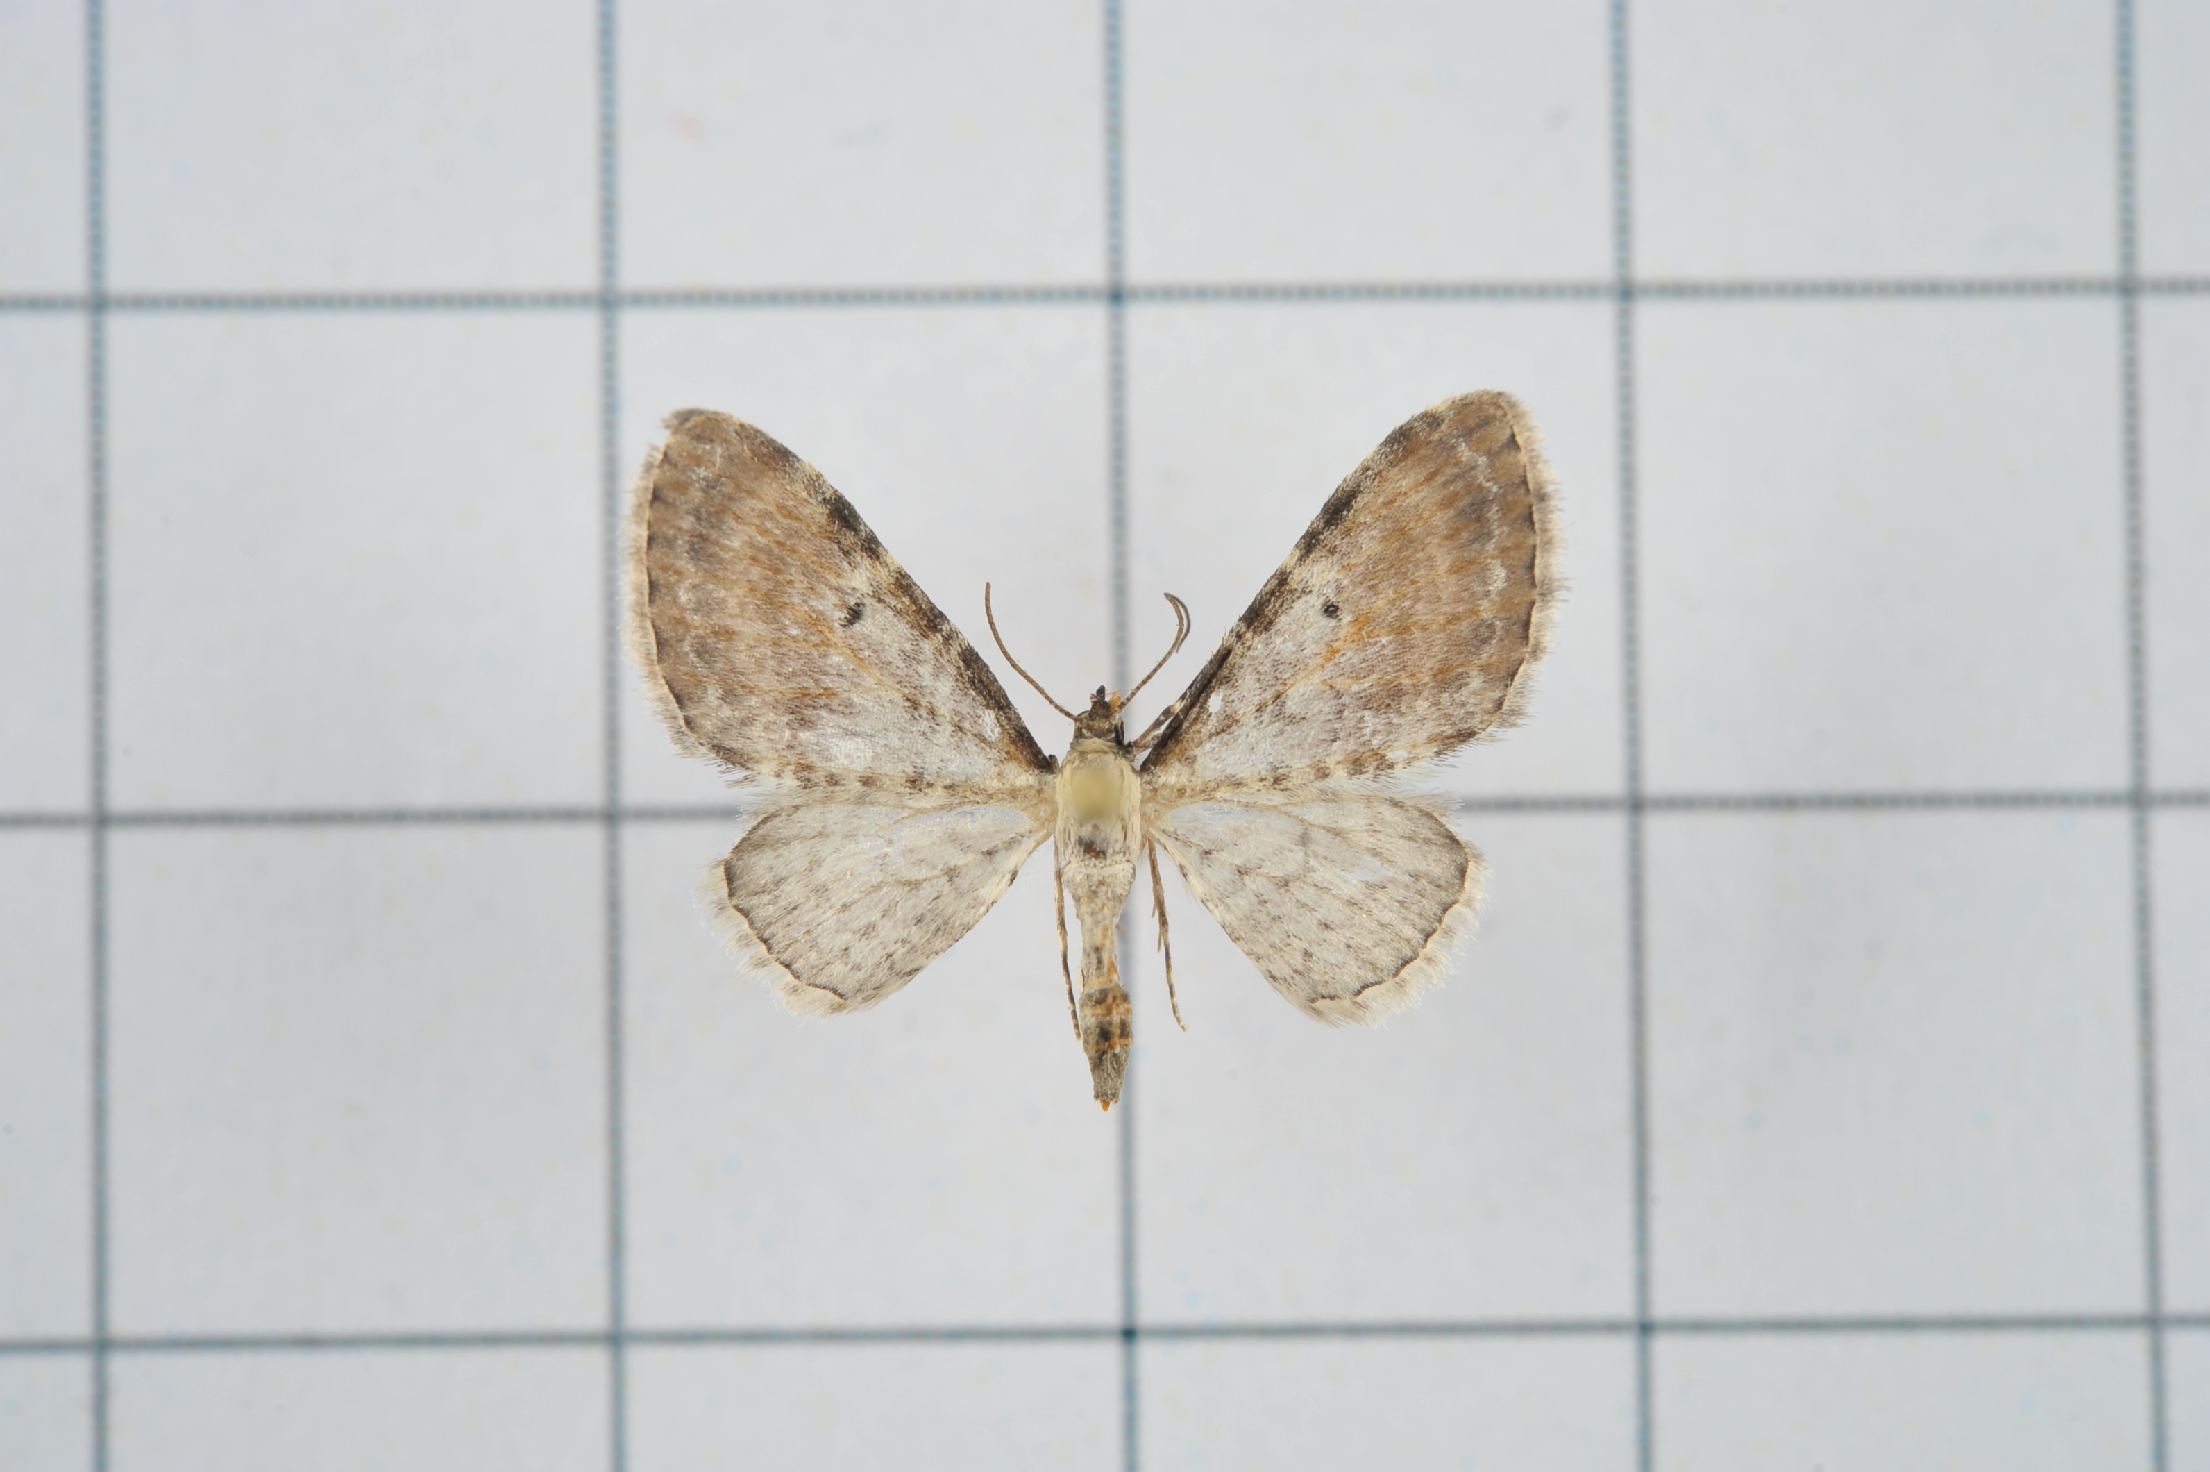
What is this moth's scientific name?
Eupithecia mundiscripta
